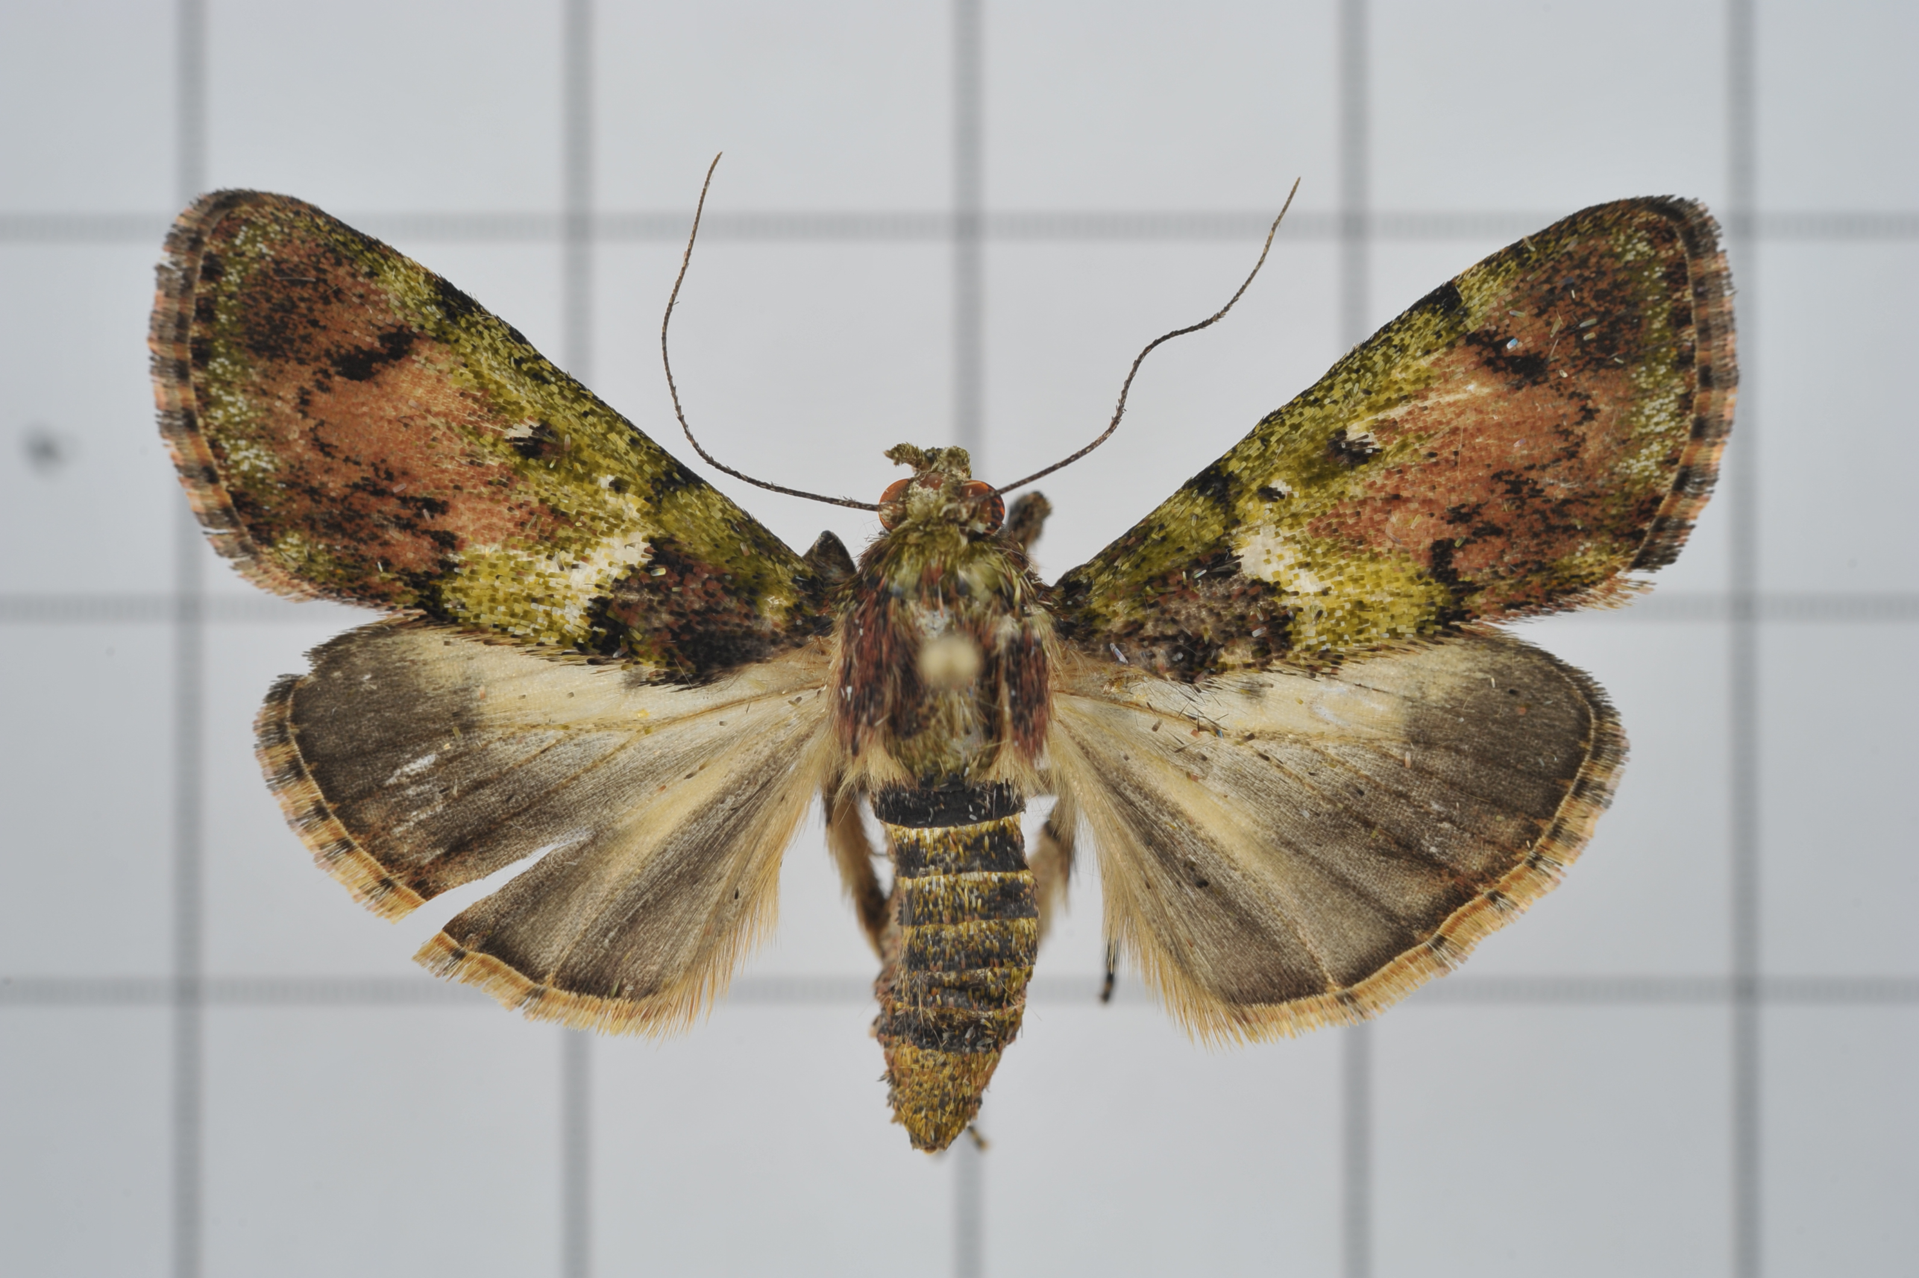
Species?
Teliphasa nubilosa
